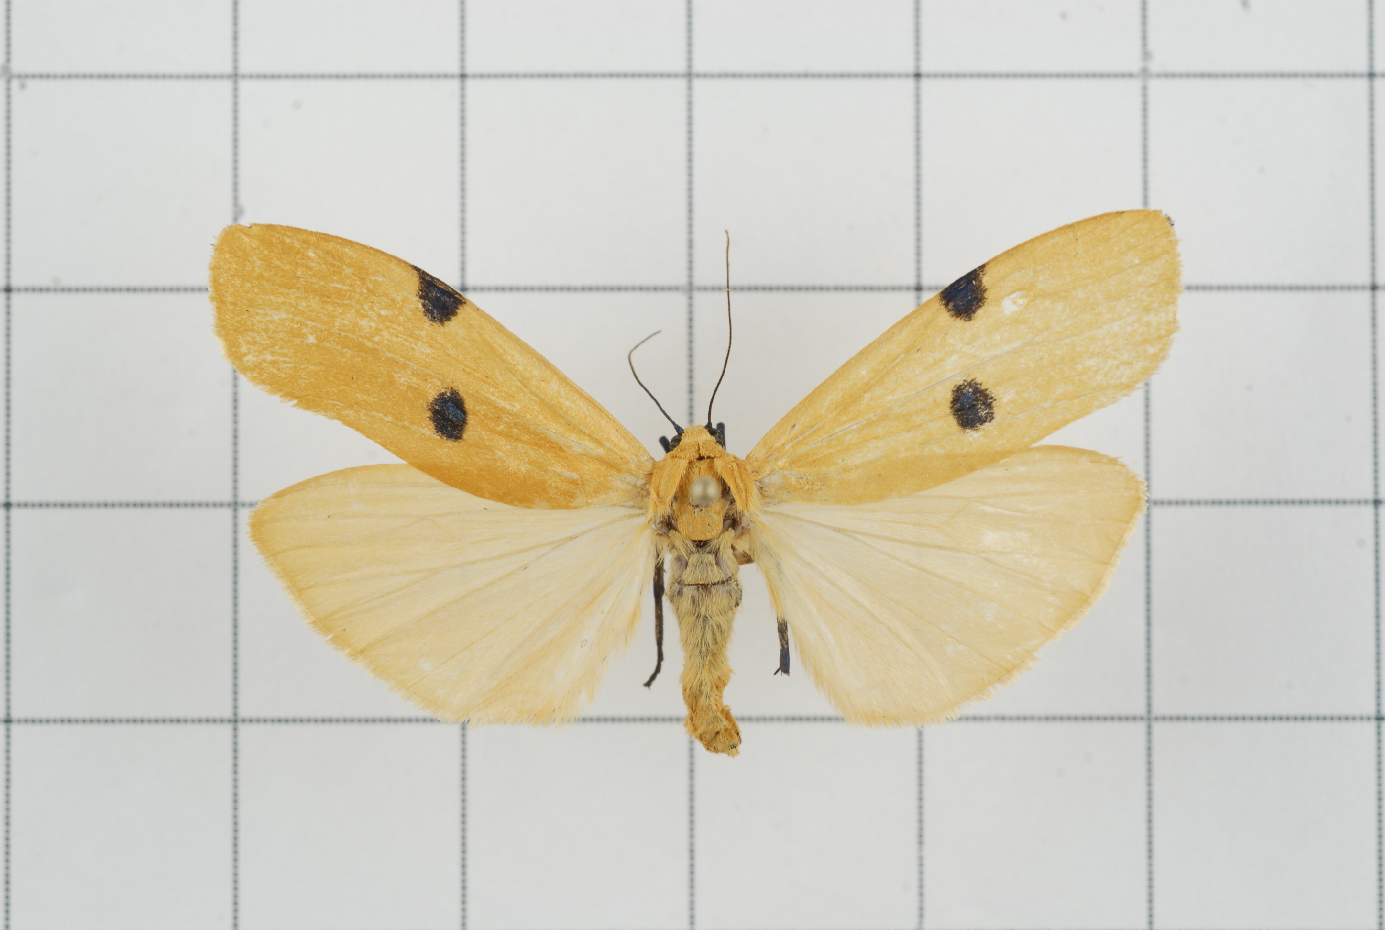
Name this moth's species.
Conilepia nigricosta paiwan
